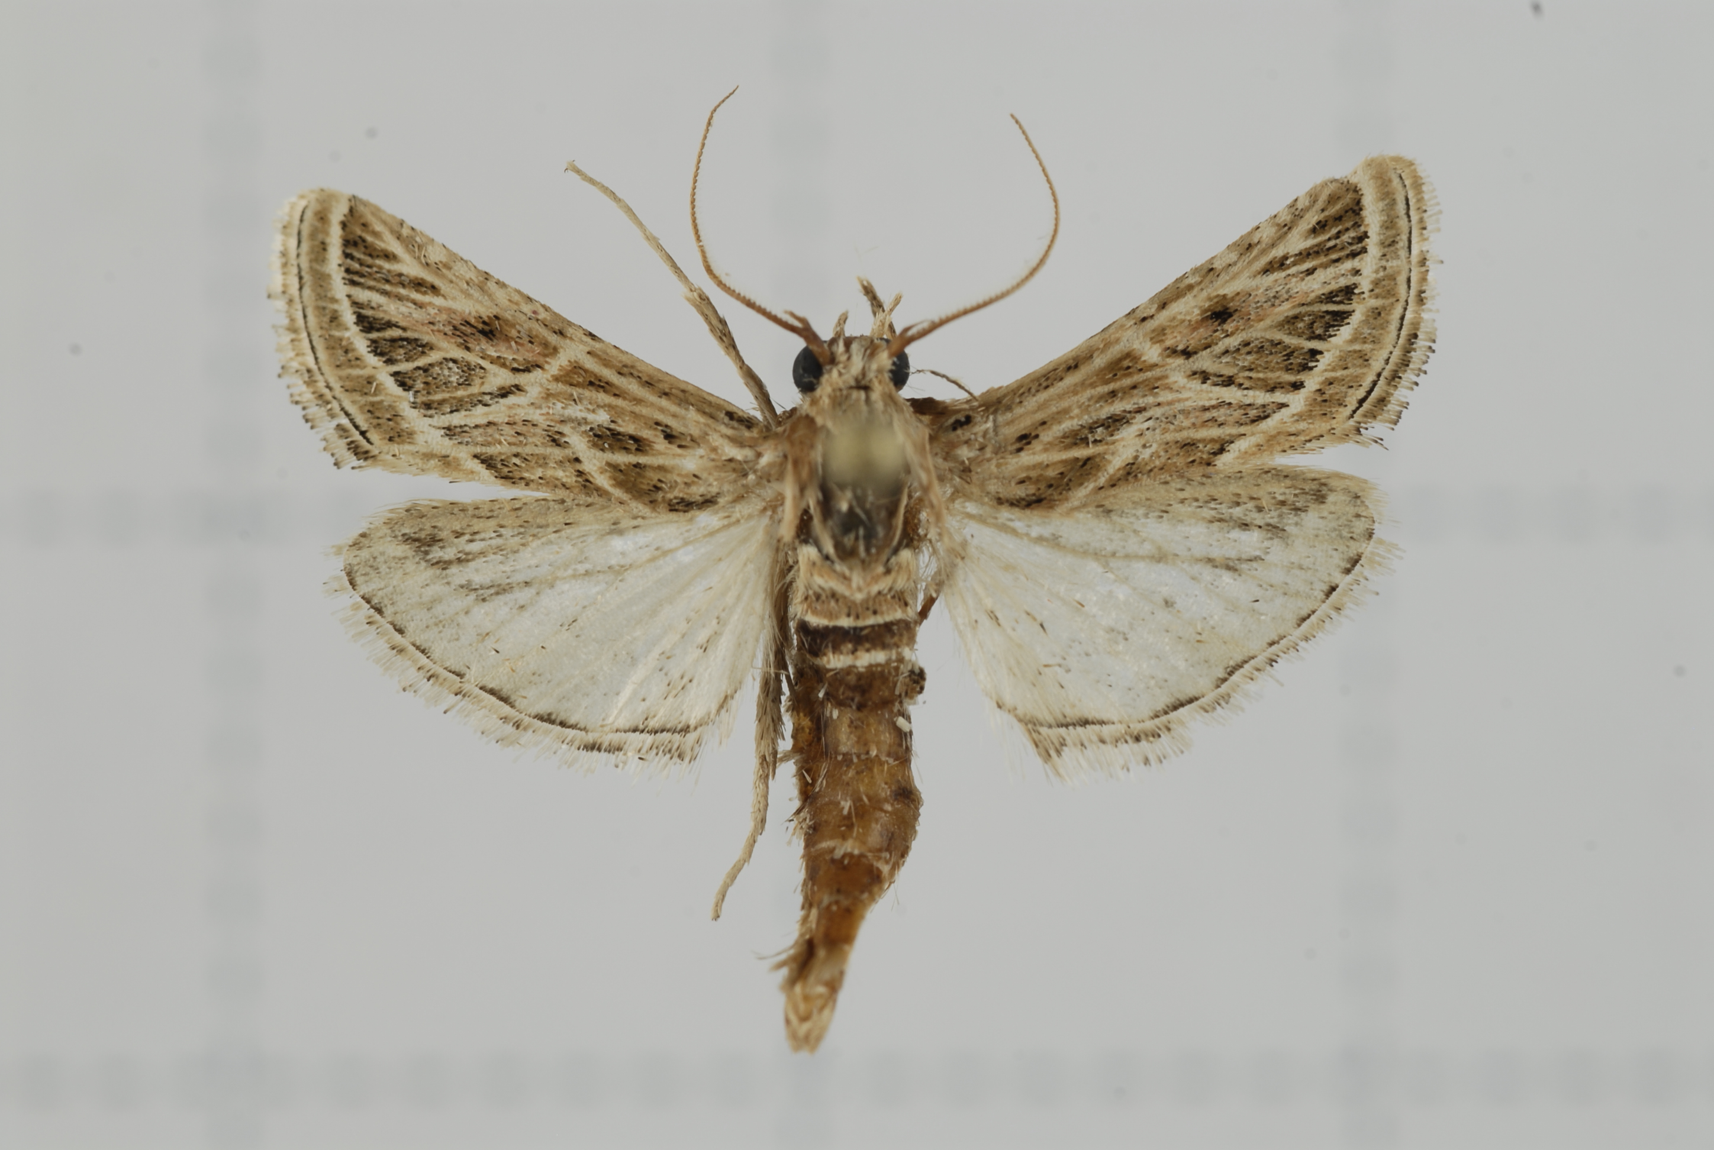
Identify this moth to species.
Loryma recusata
